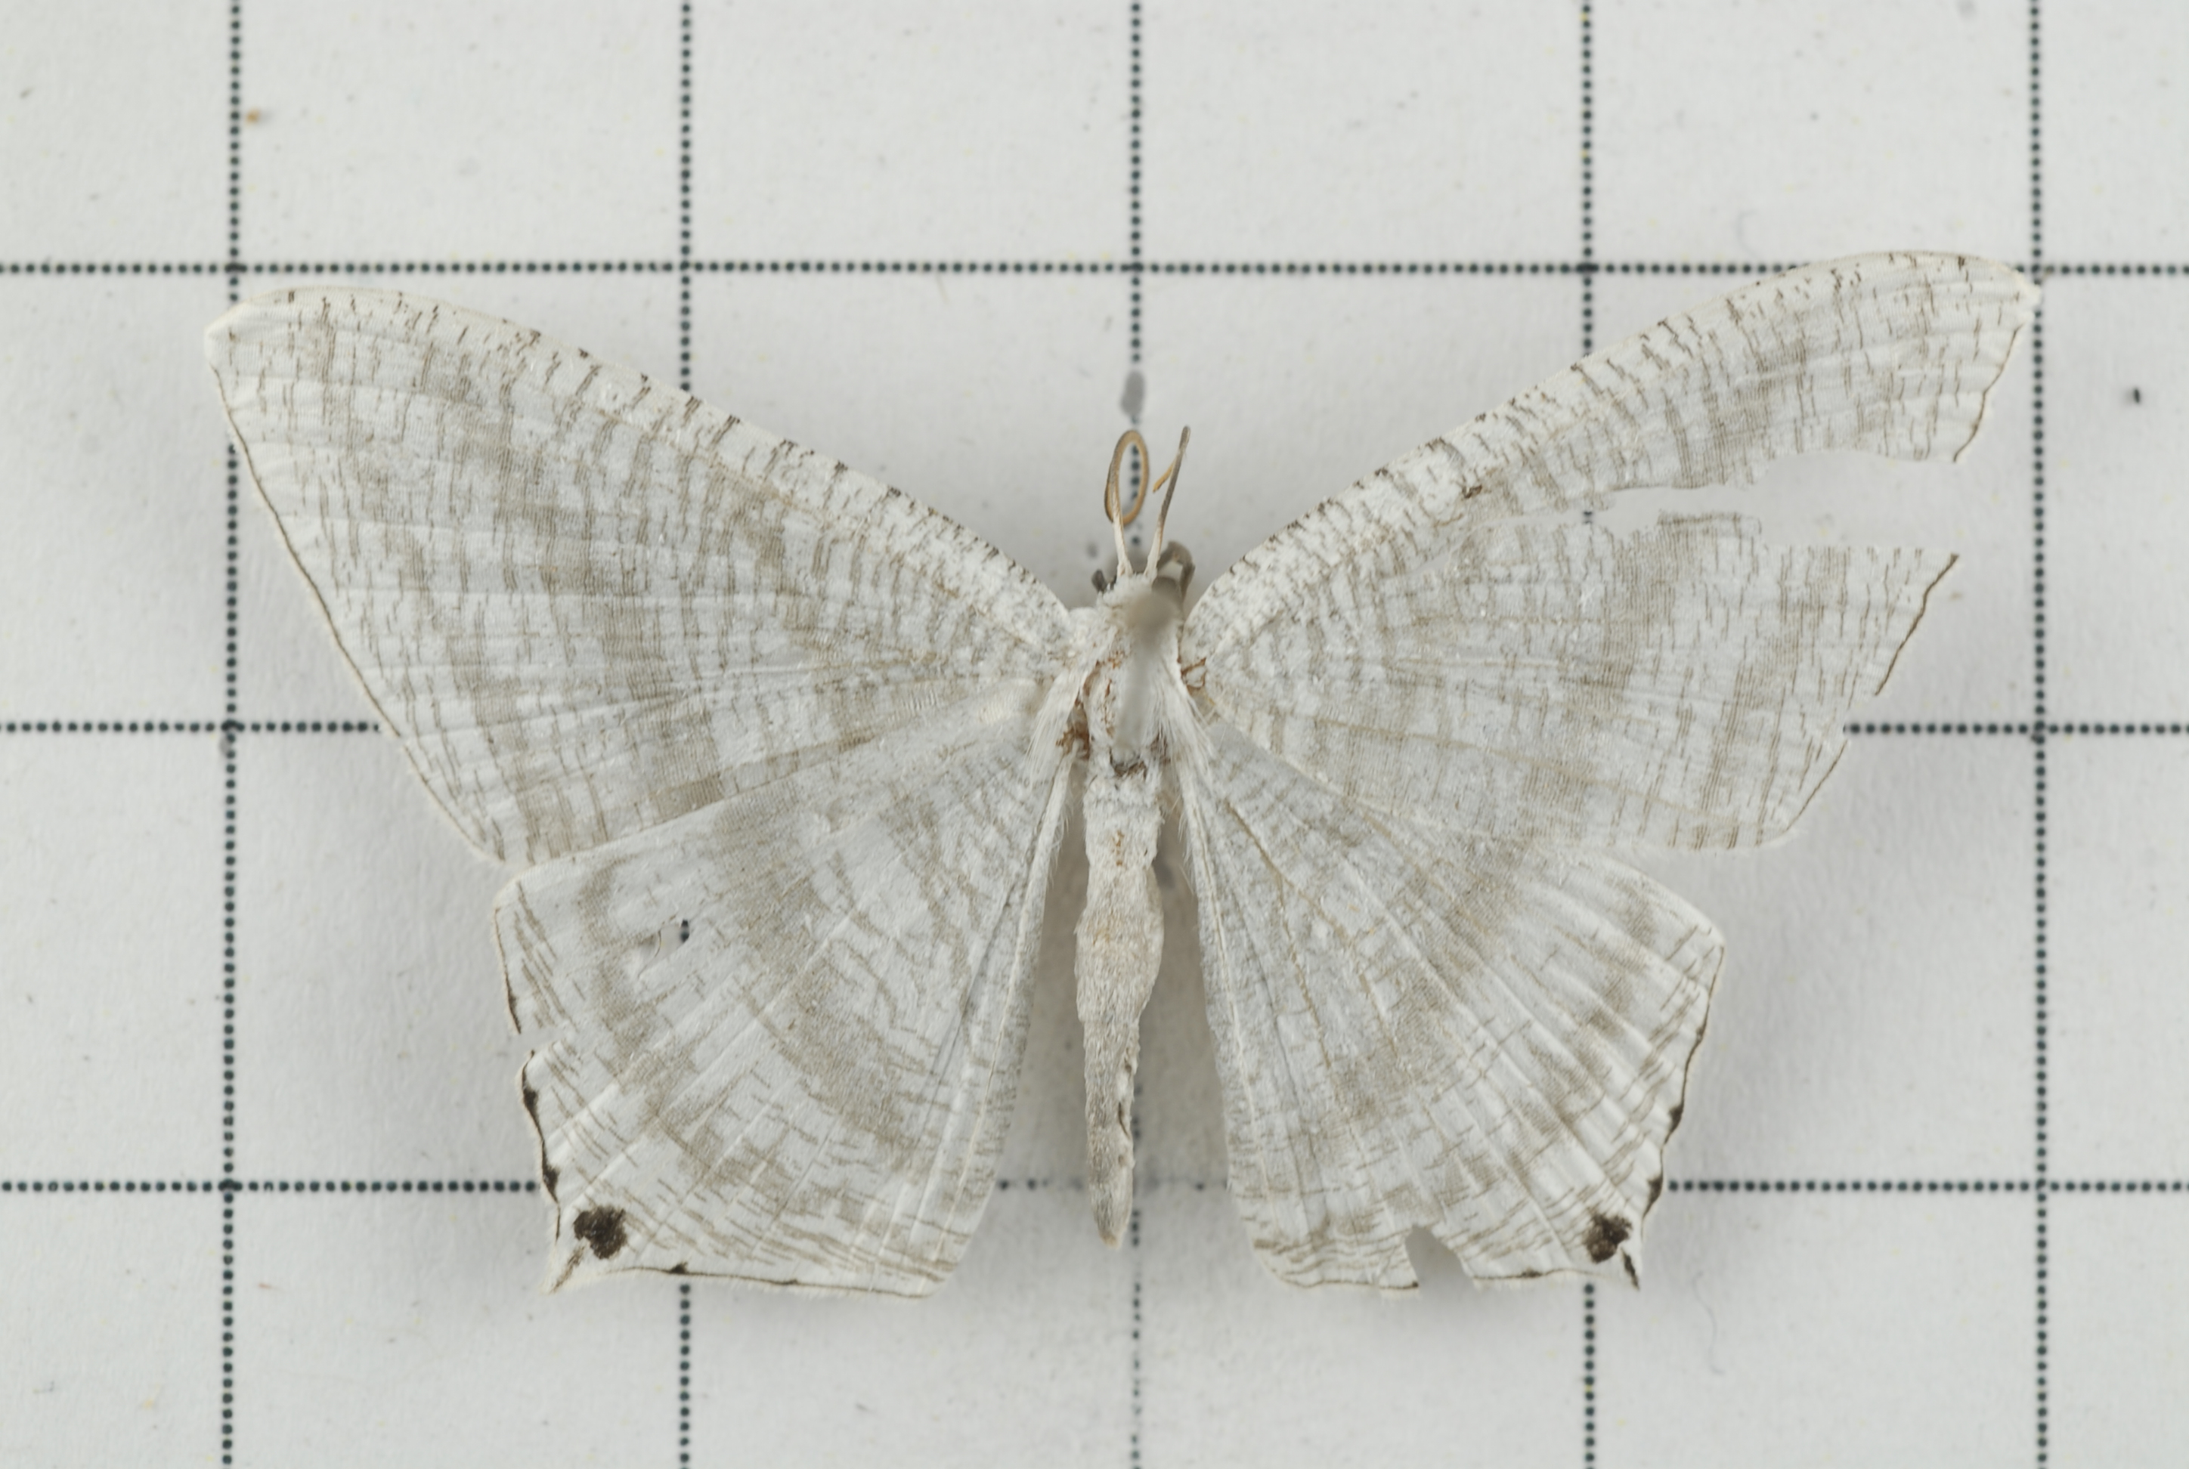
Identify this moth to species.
Micronia aculeata
